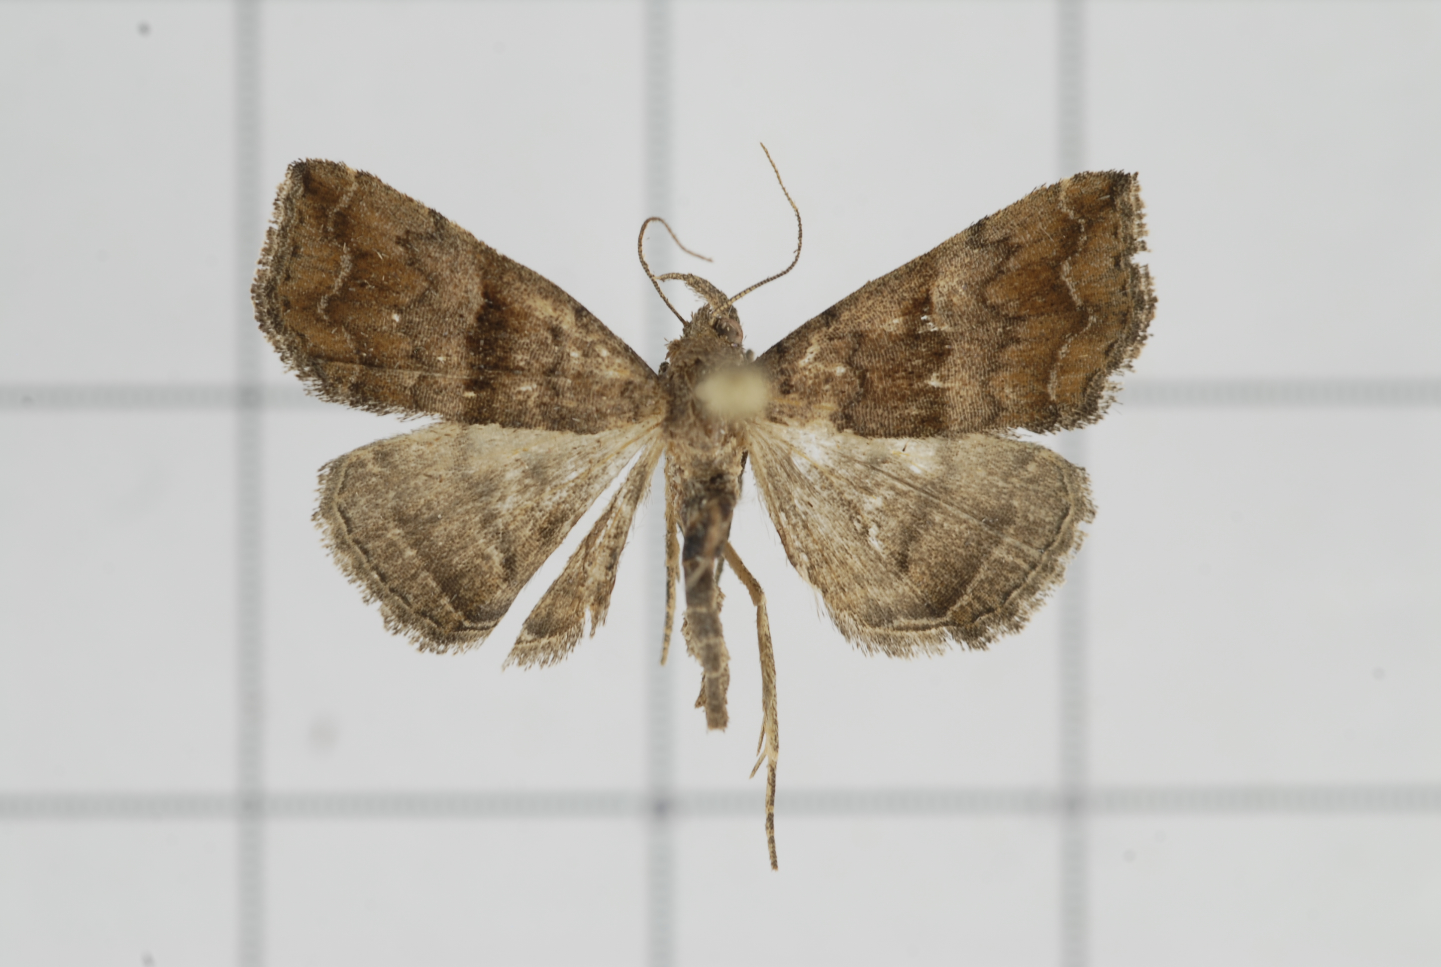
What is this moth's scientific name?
Hipoepa fractalis
